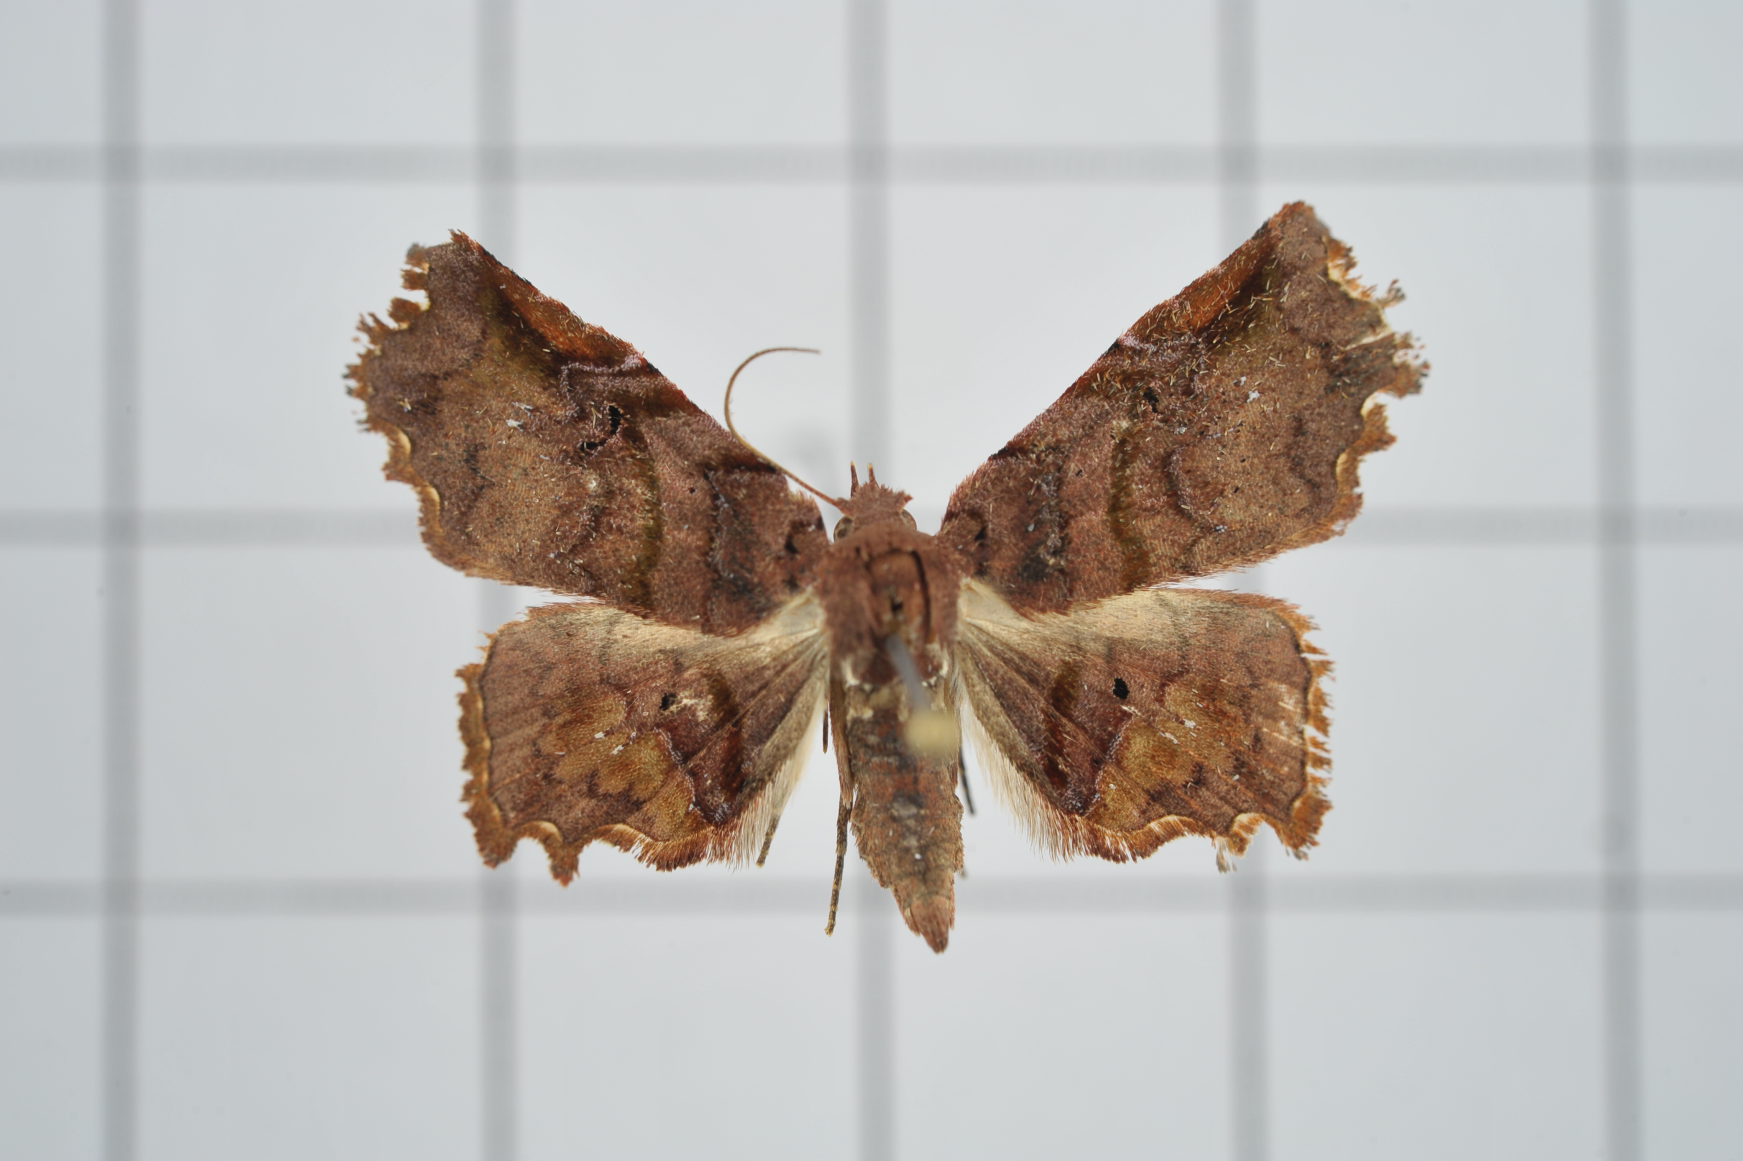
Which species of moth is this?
Aroana baliensis
